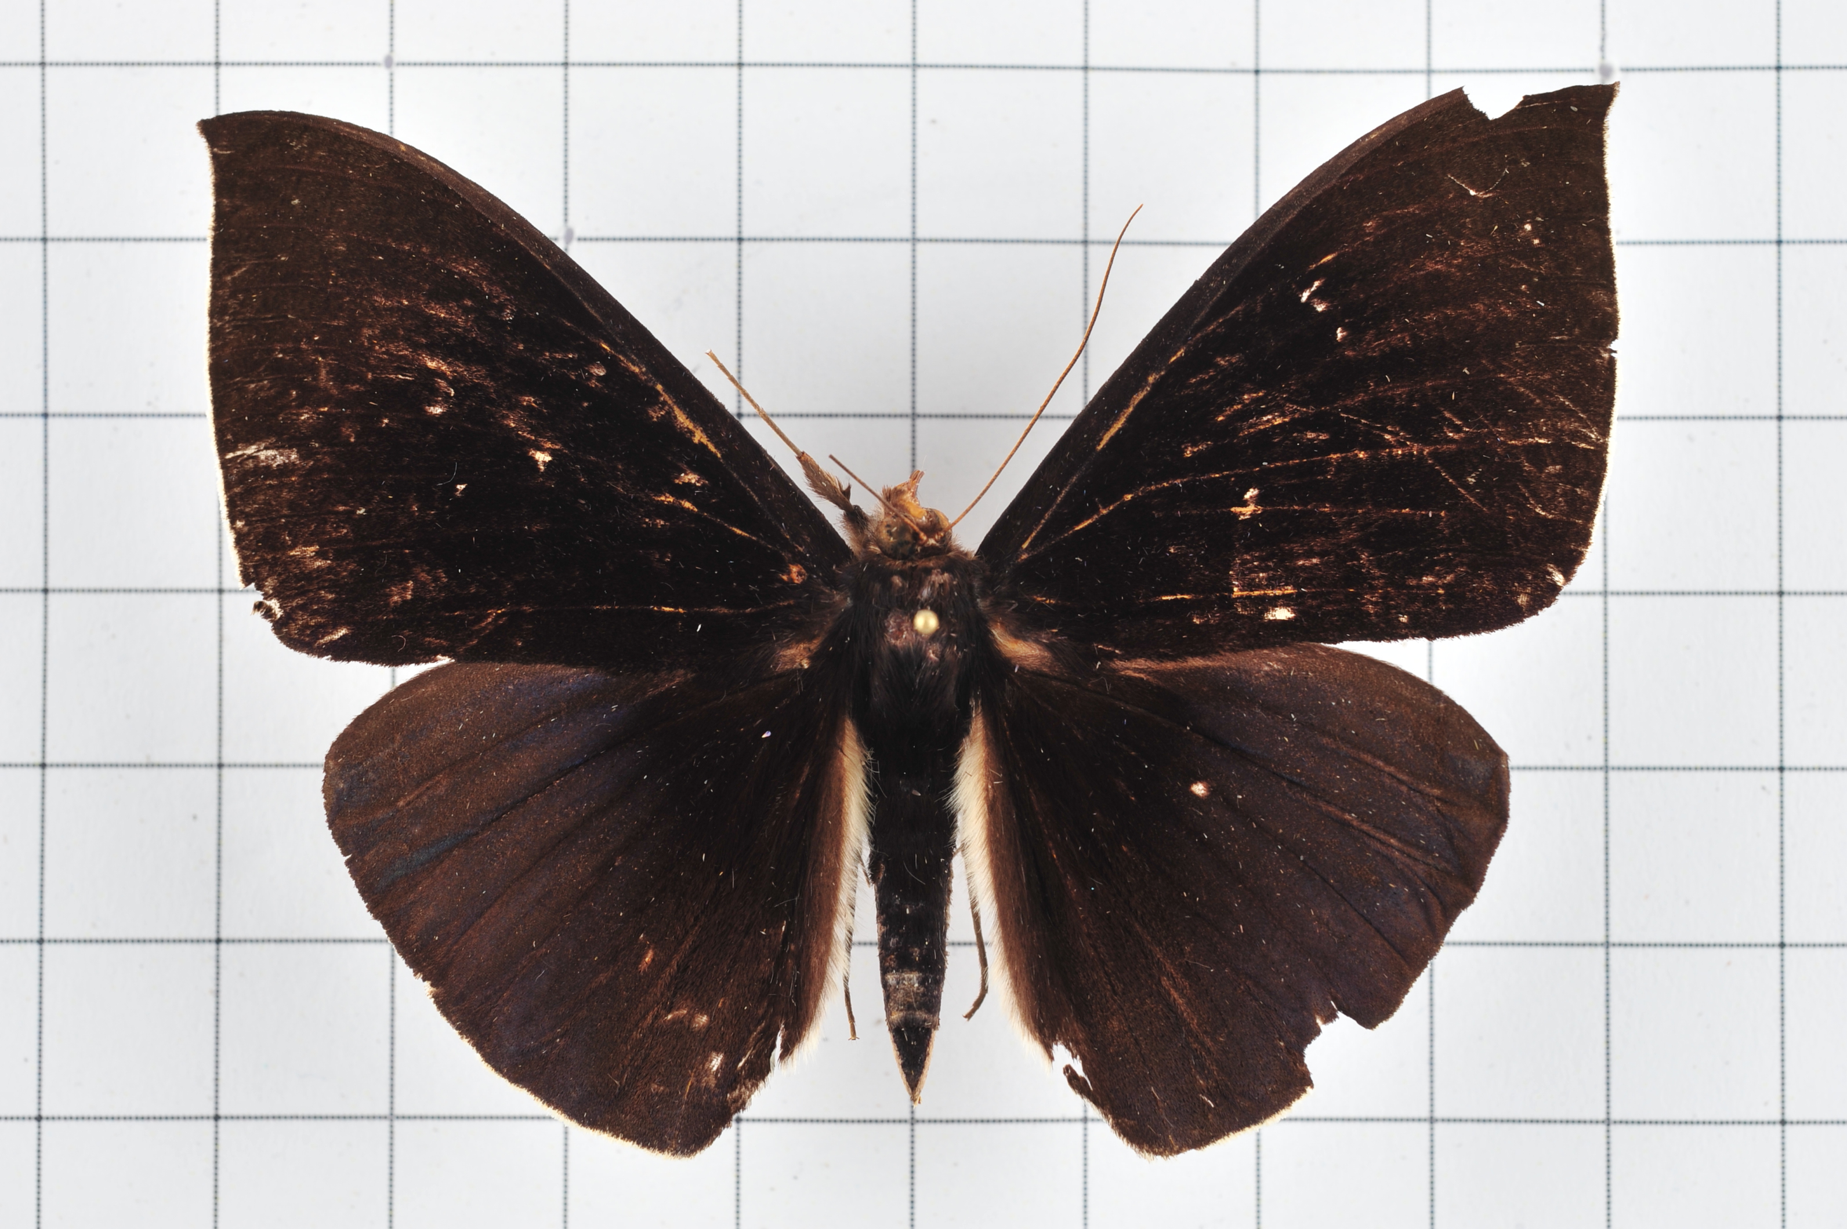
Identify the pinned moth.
Lygniodes hypoleuca
